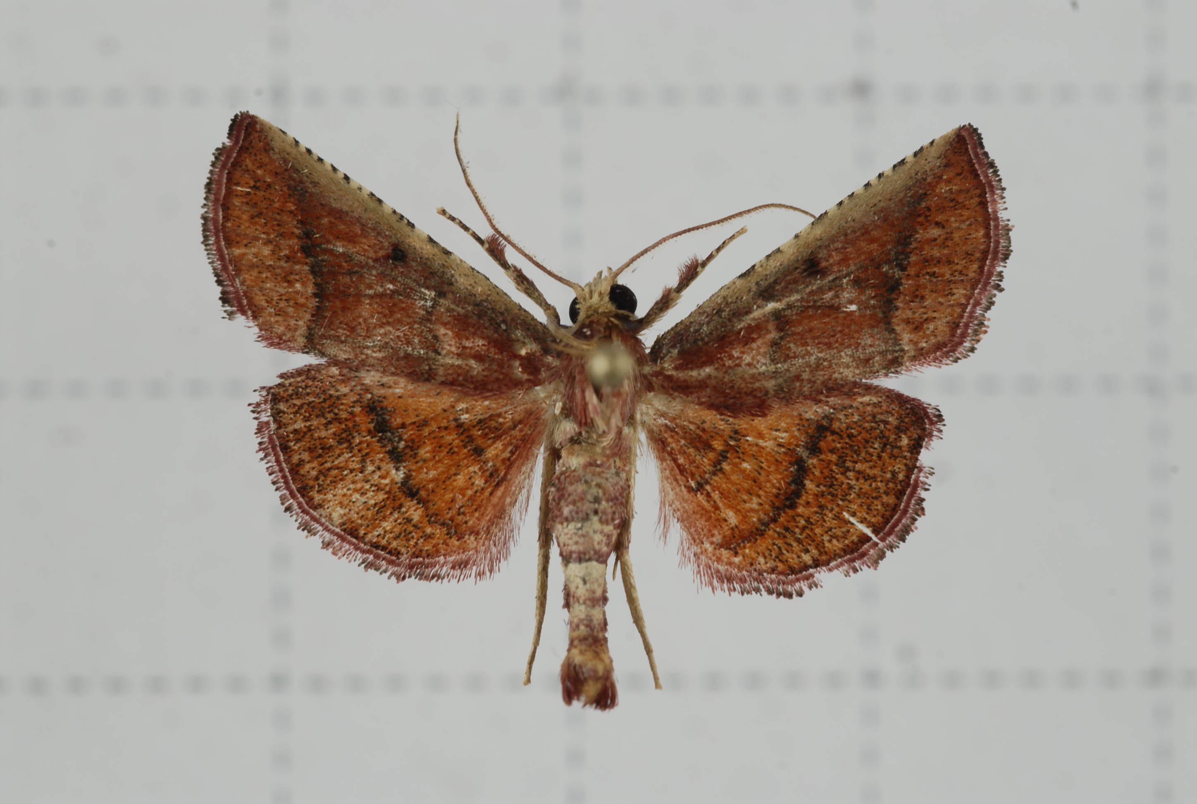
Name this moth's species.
Lixa productalis taiwana
